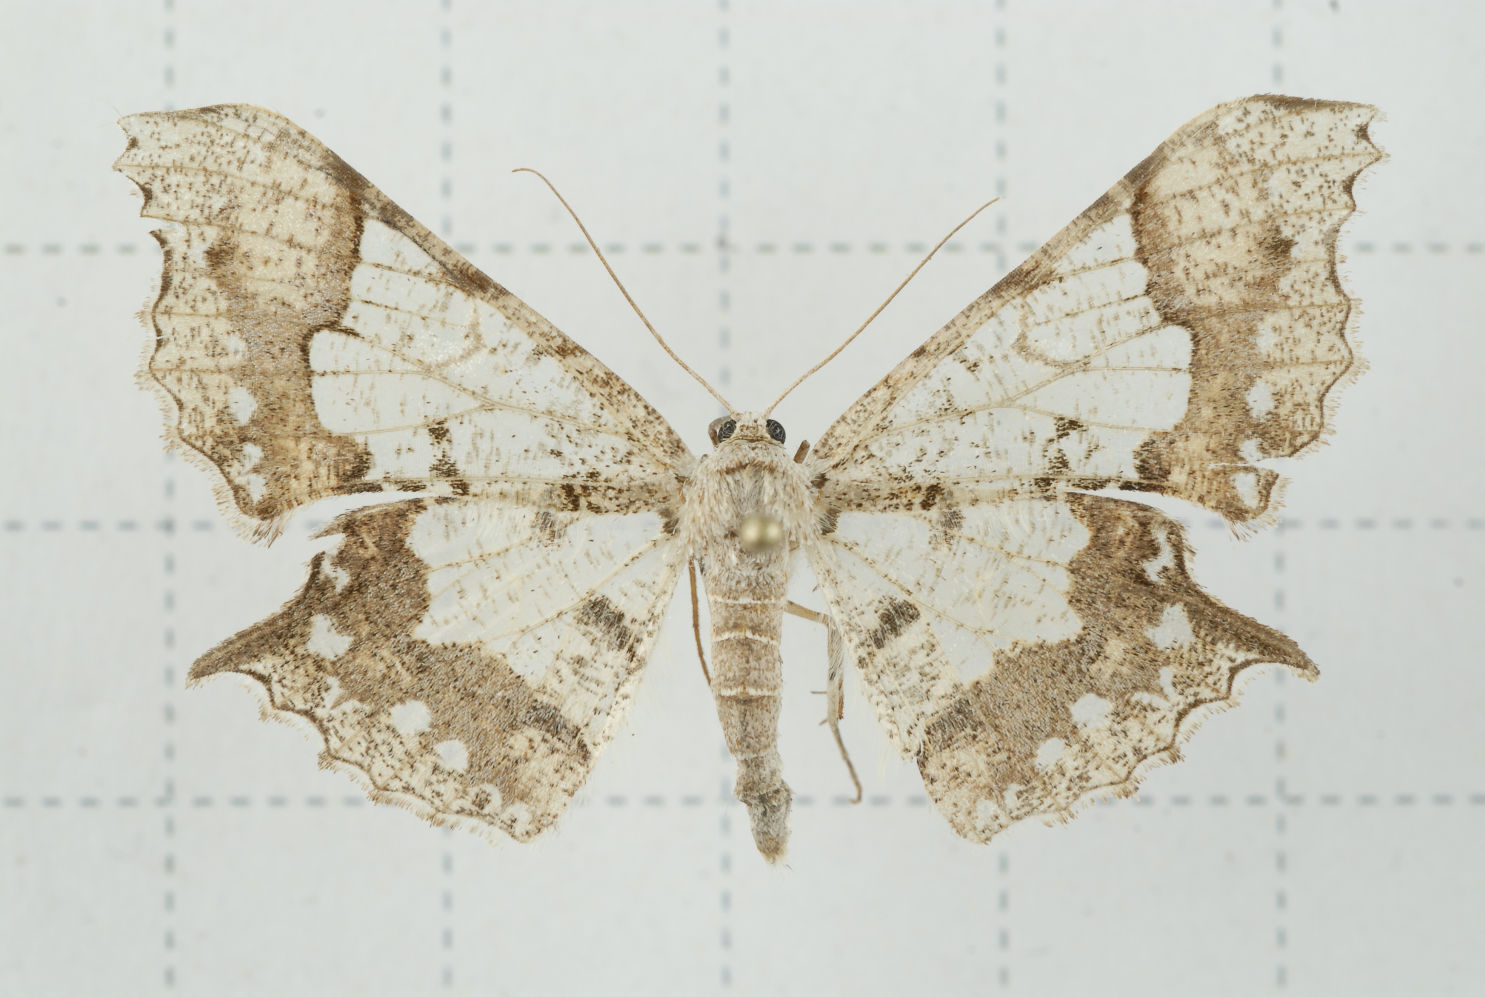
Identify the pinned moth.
Krananda semihyalina
